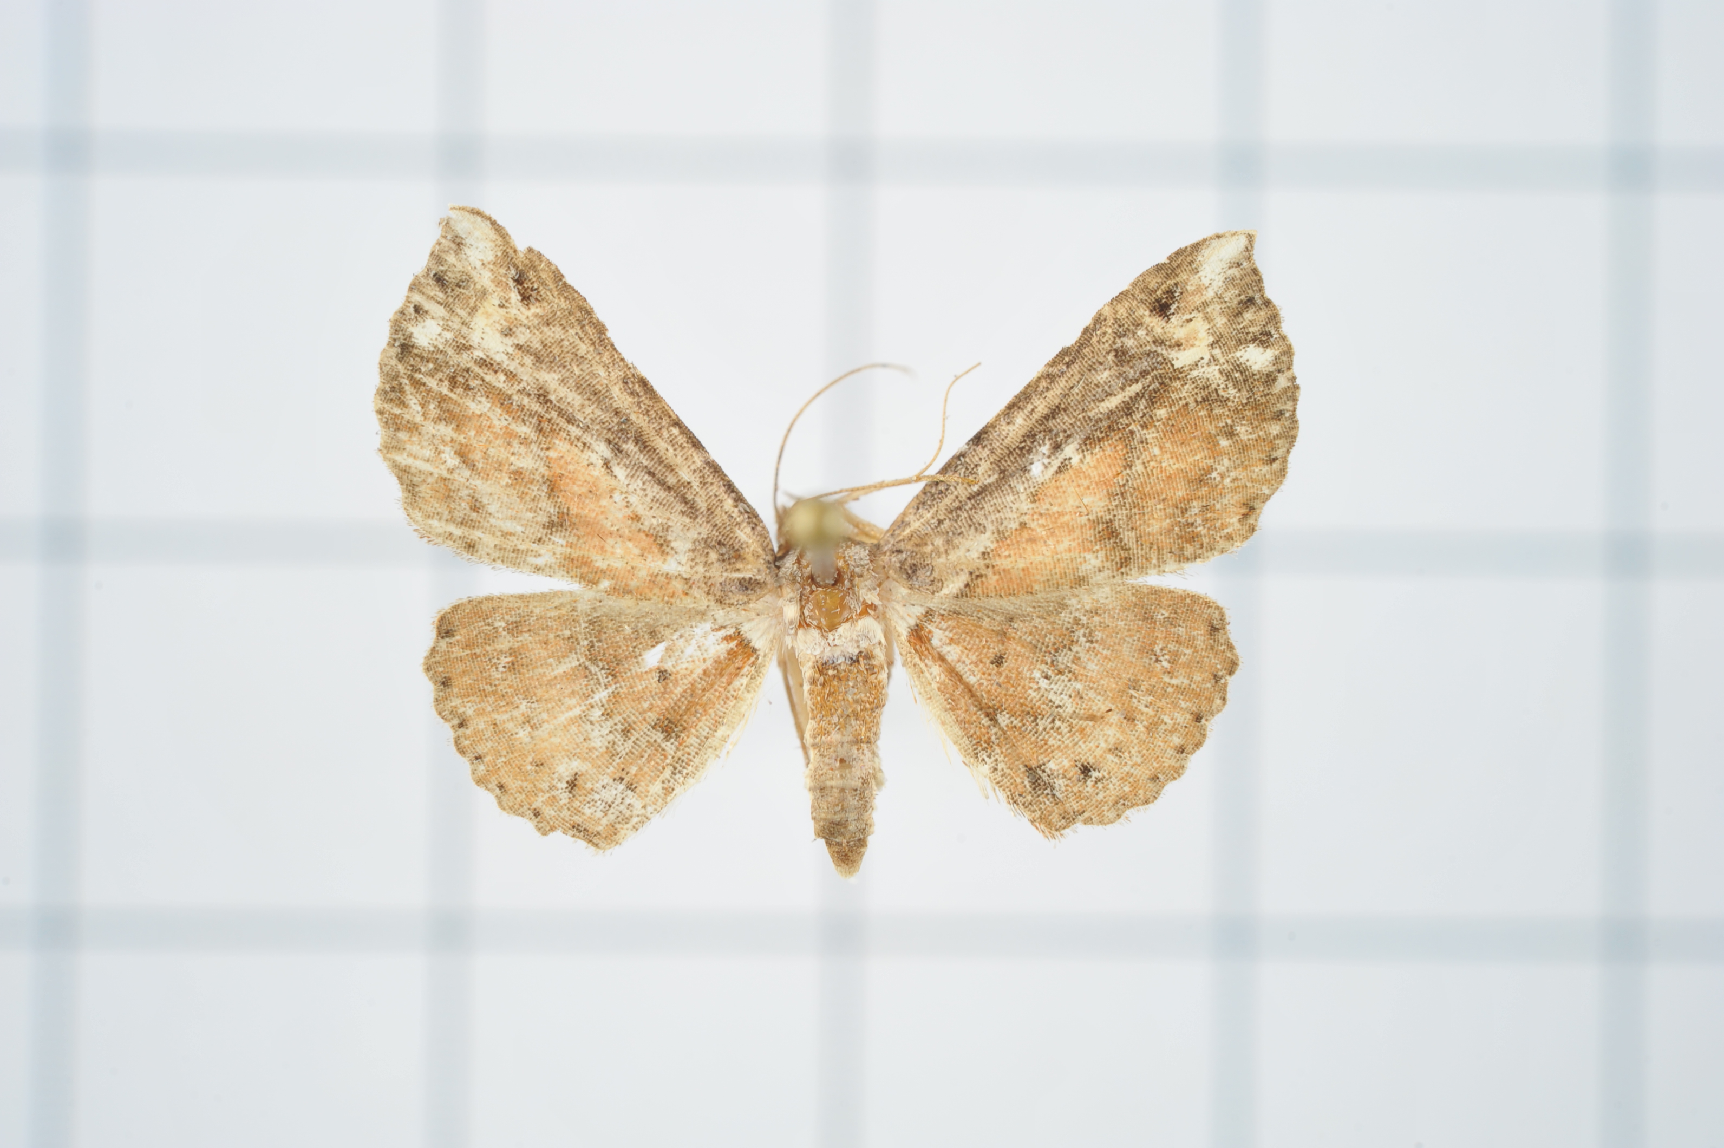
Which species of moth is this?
Zurobata vacillans
